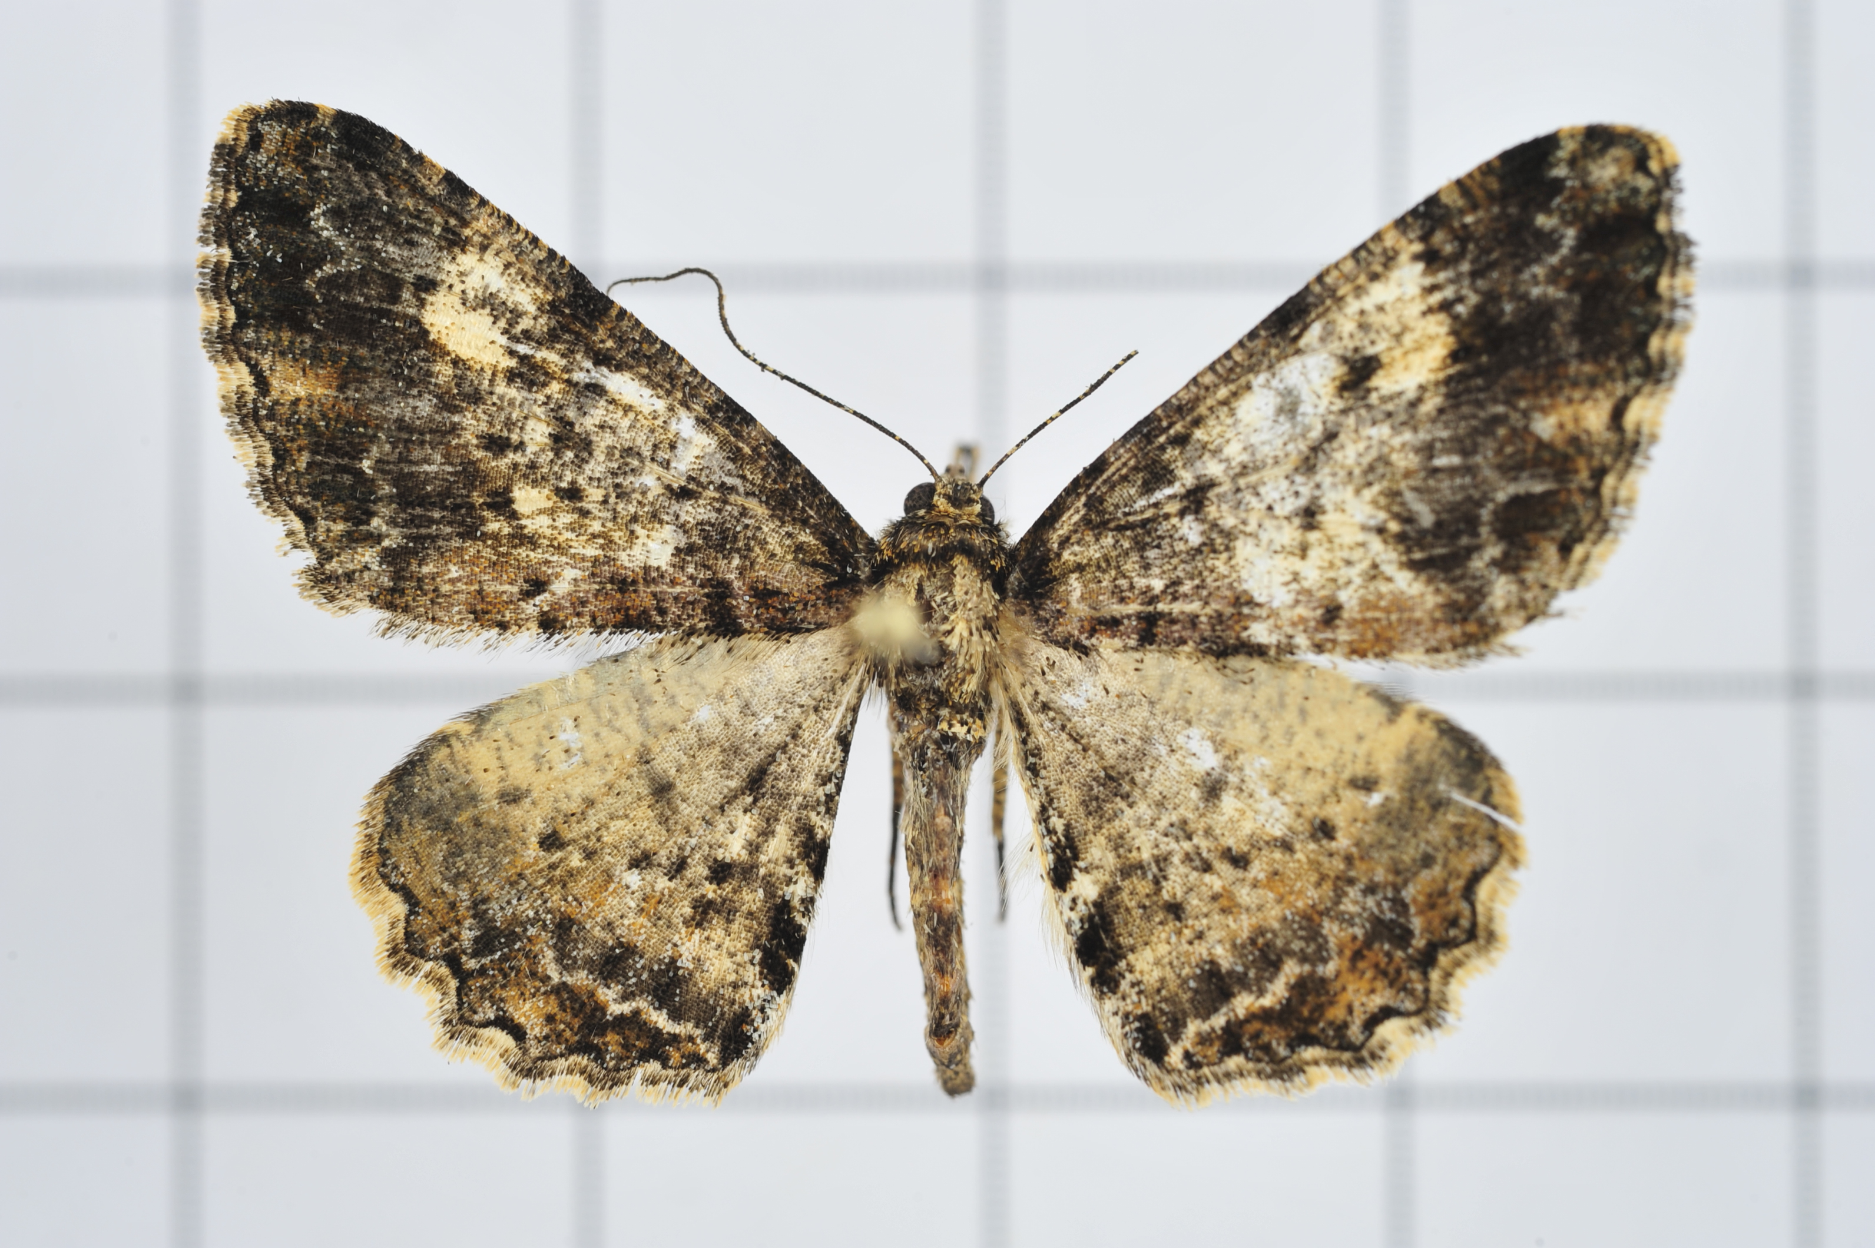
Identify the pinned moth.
Alcis taiwanovariegata
